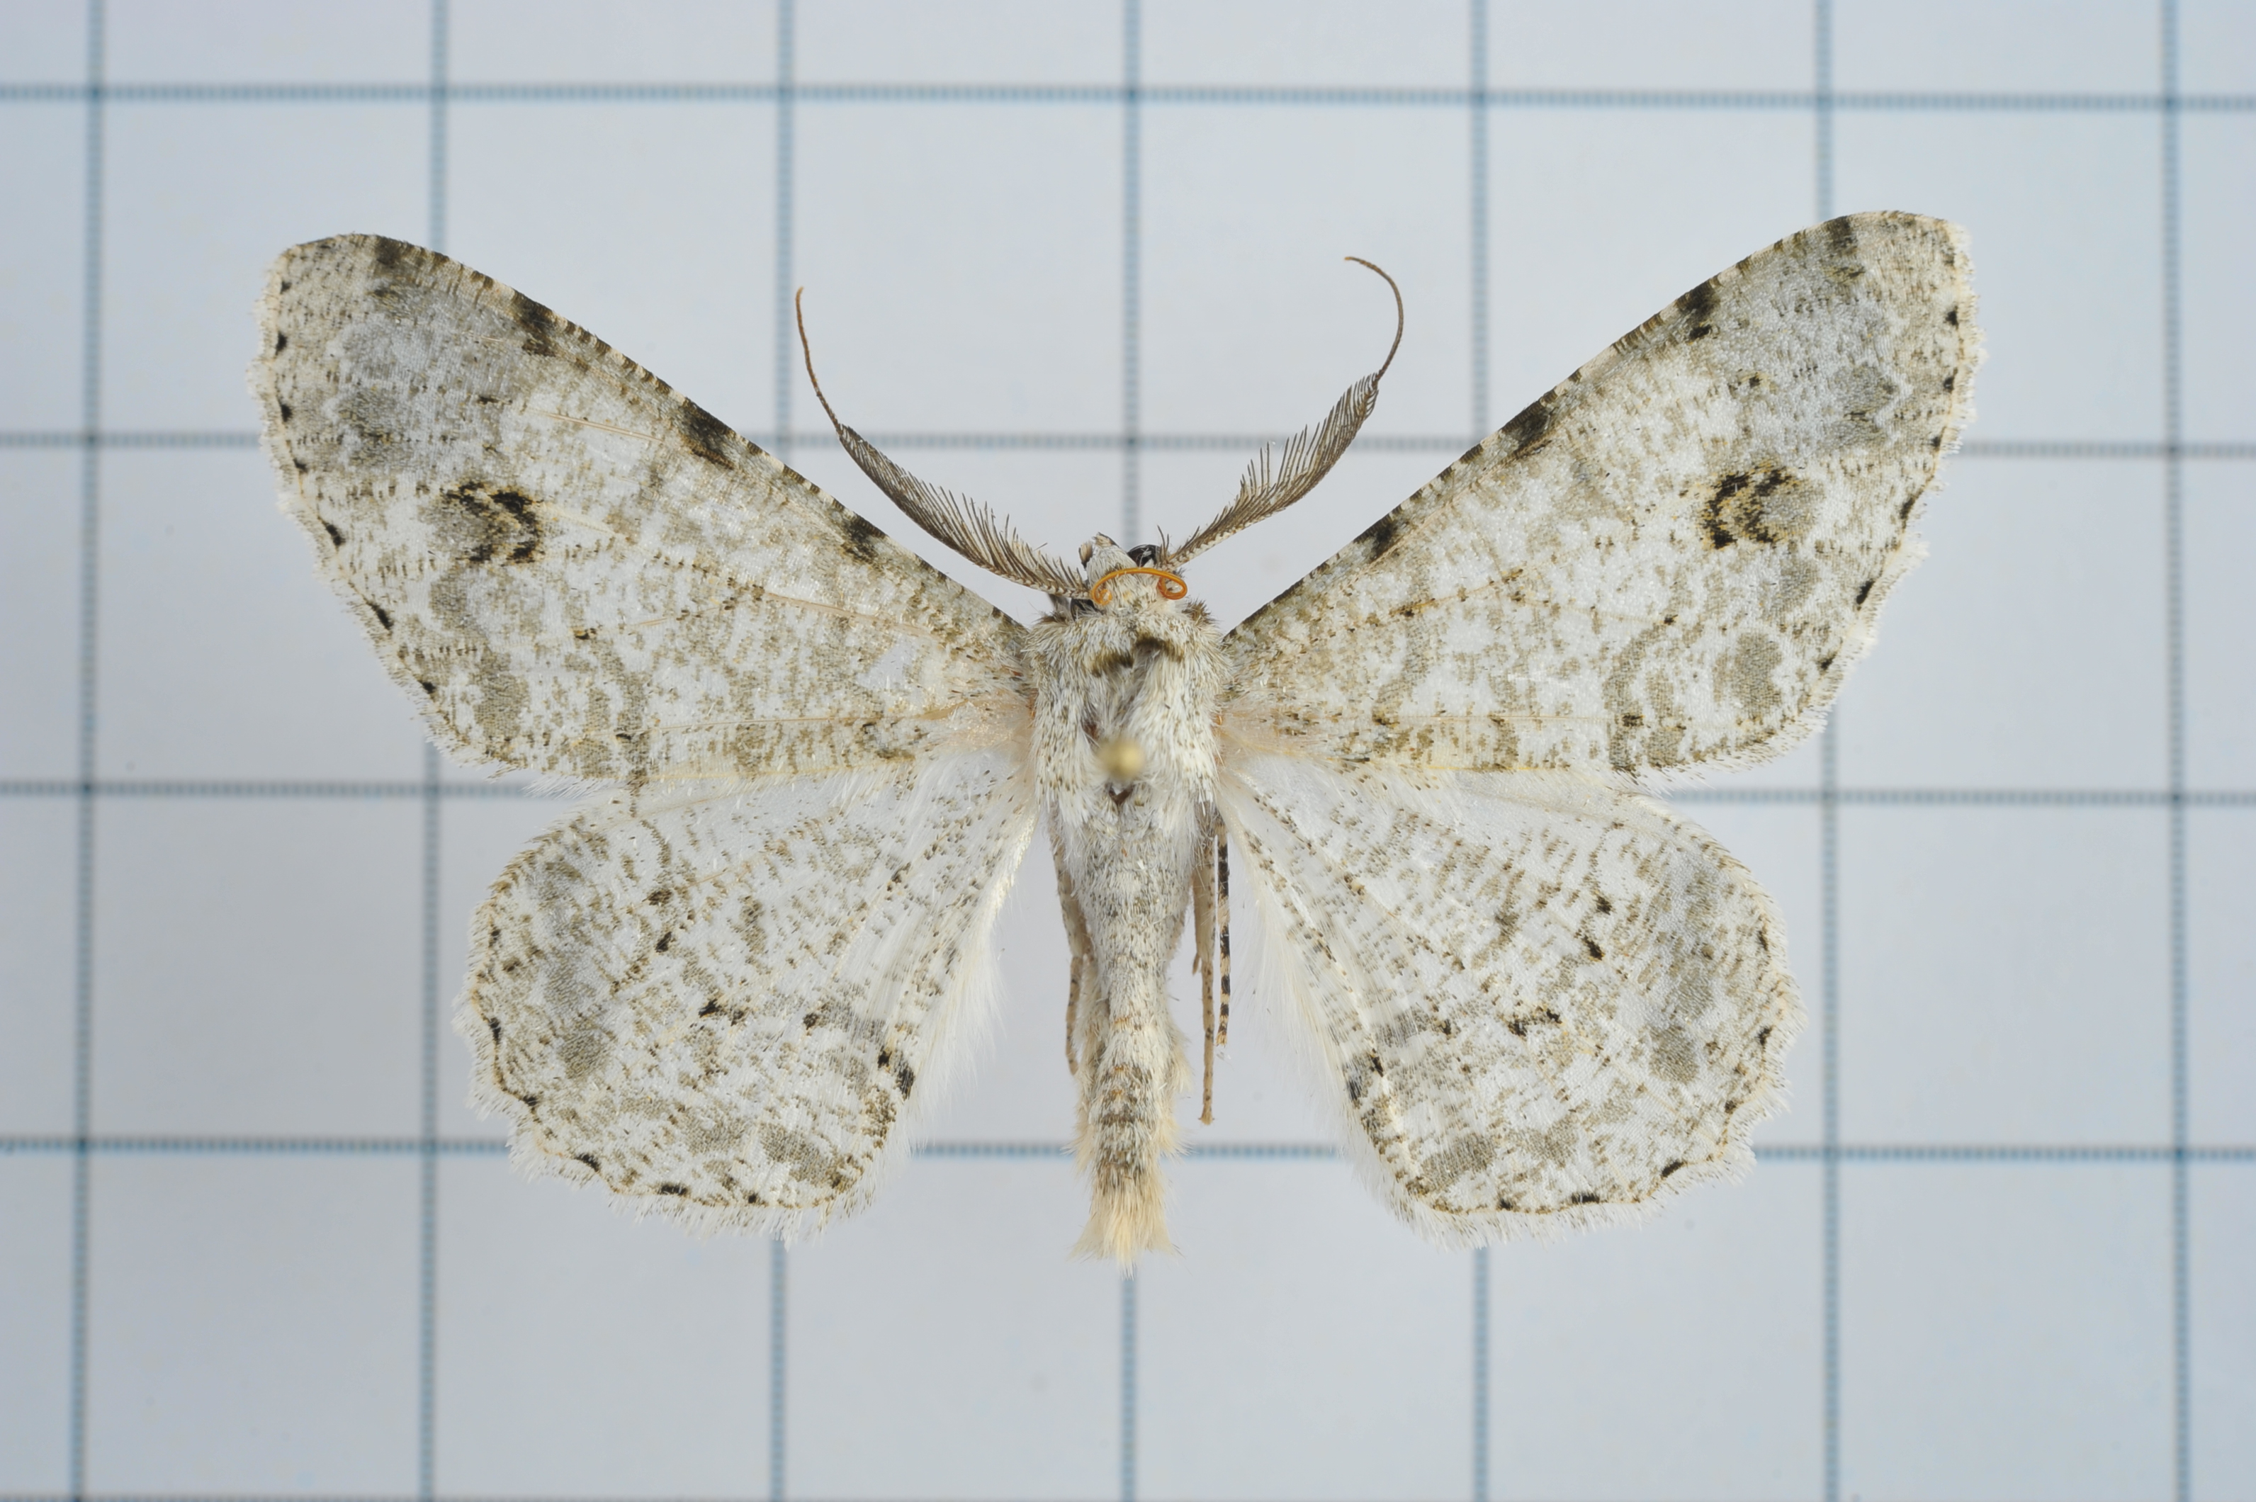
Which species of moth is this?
Lassaba parvalbidaria parvalbidaria
